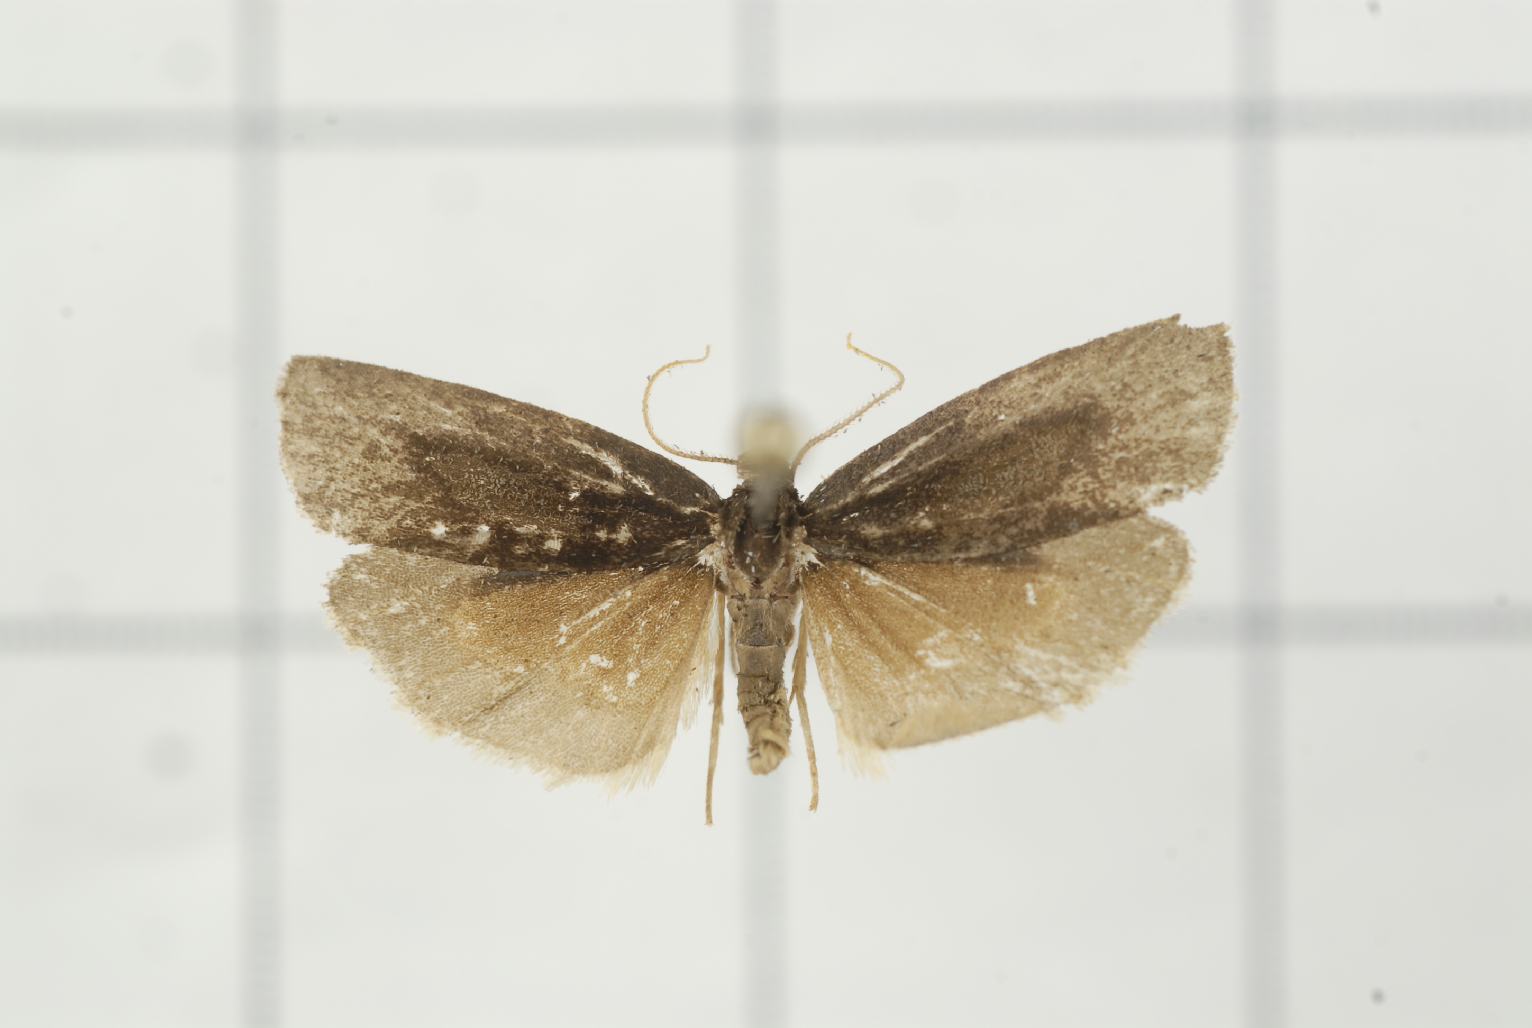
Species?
Blavia scoteola
